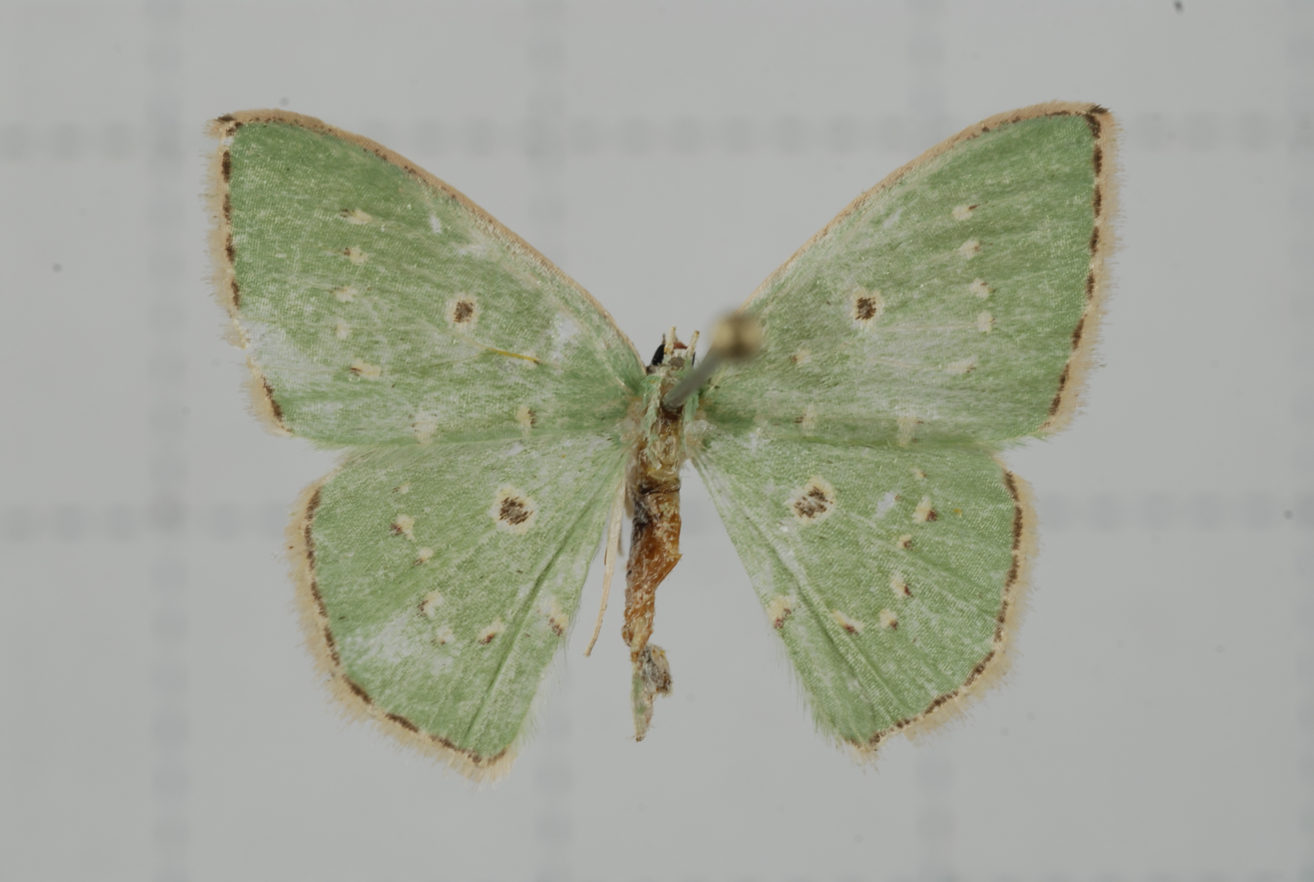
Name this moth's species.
Comostola enodata
